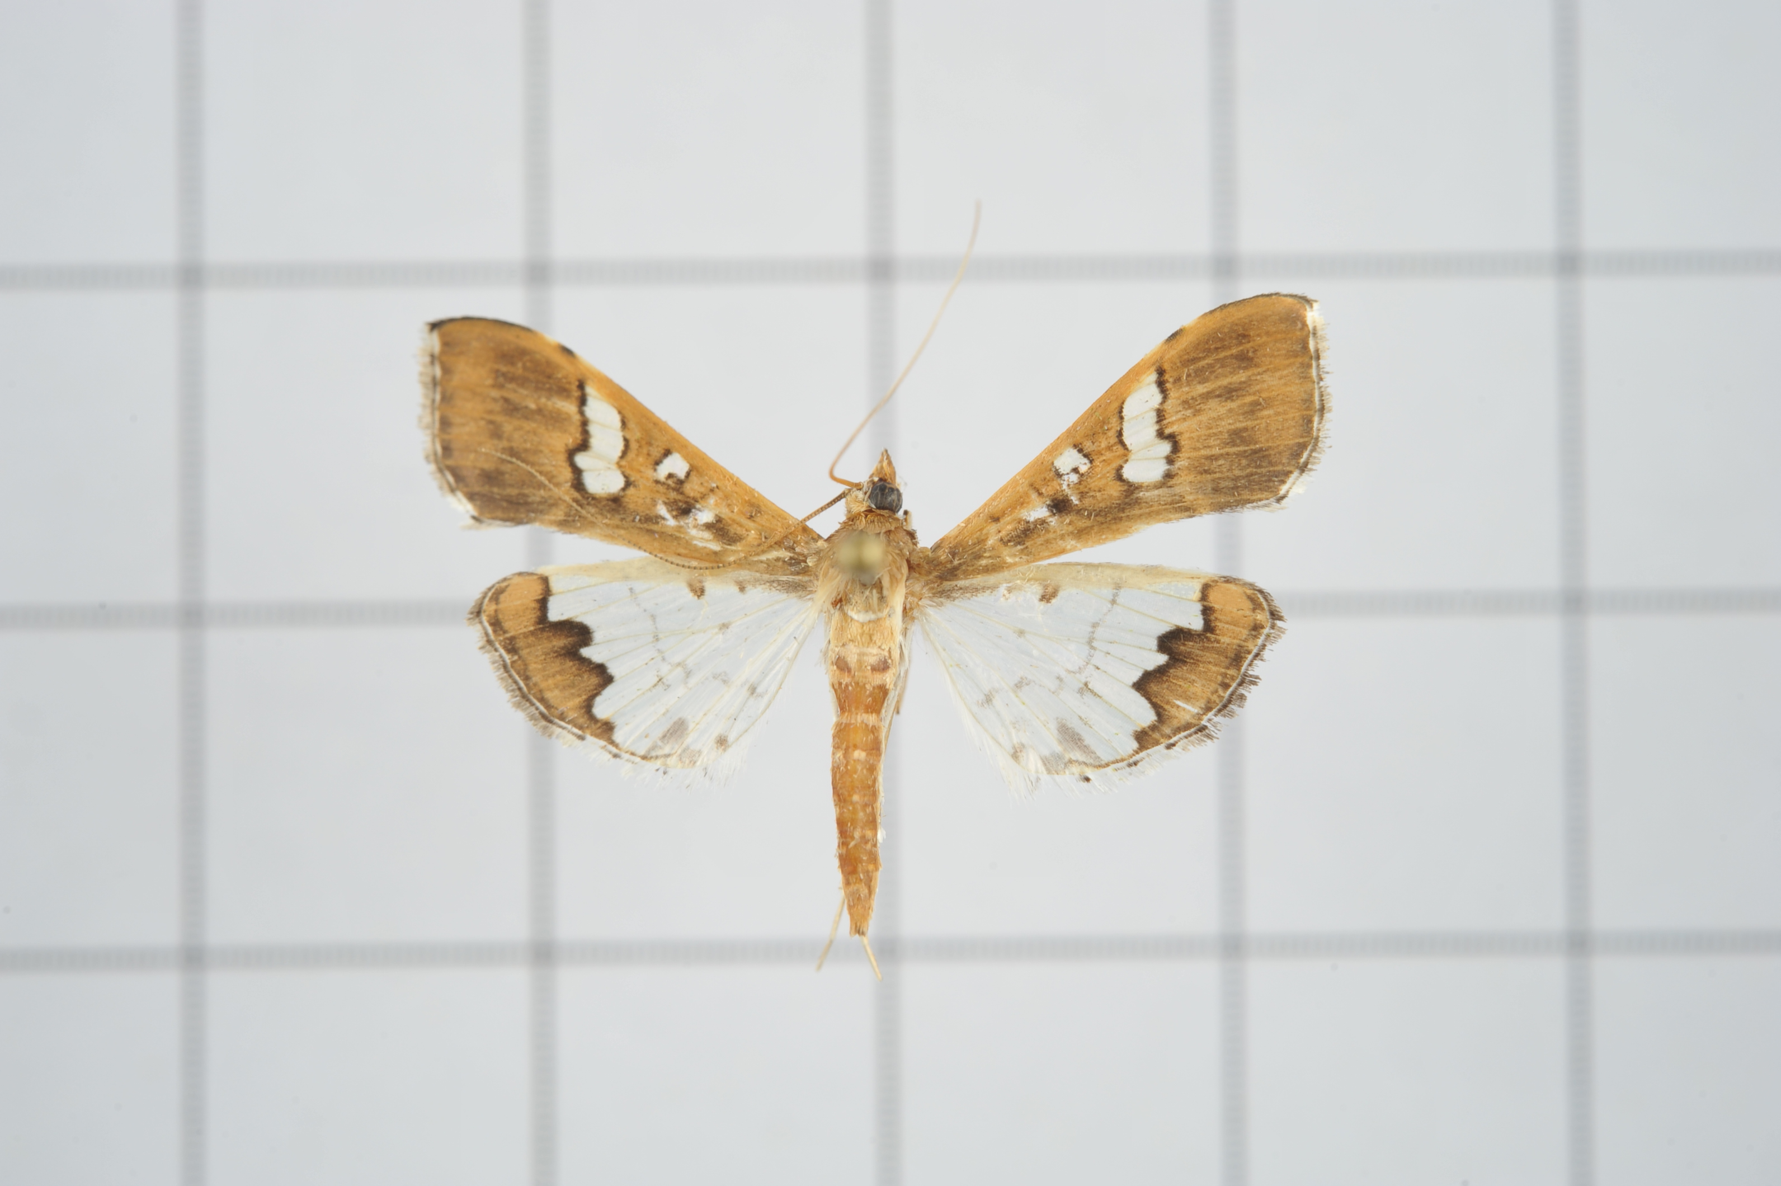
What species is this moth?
Maruca vitrata
